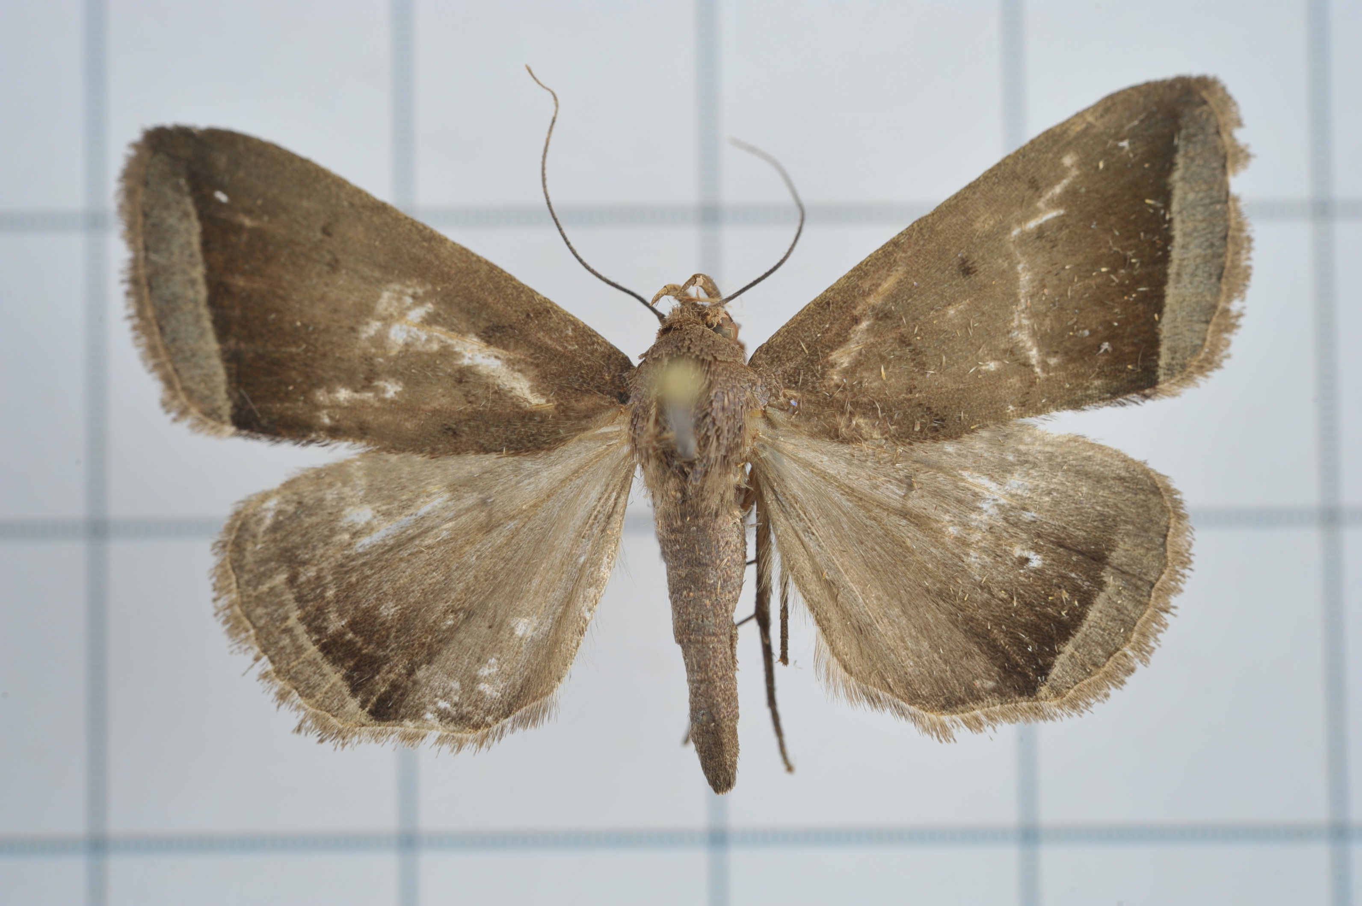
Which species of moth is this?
Simplicia bimarginata
